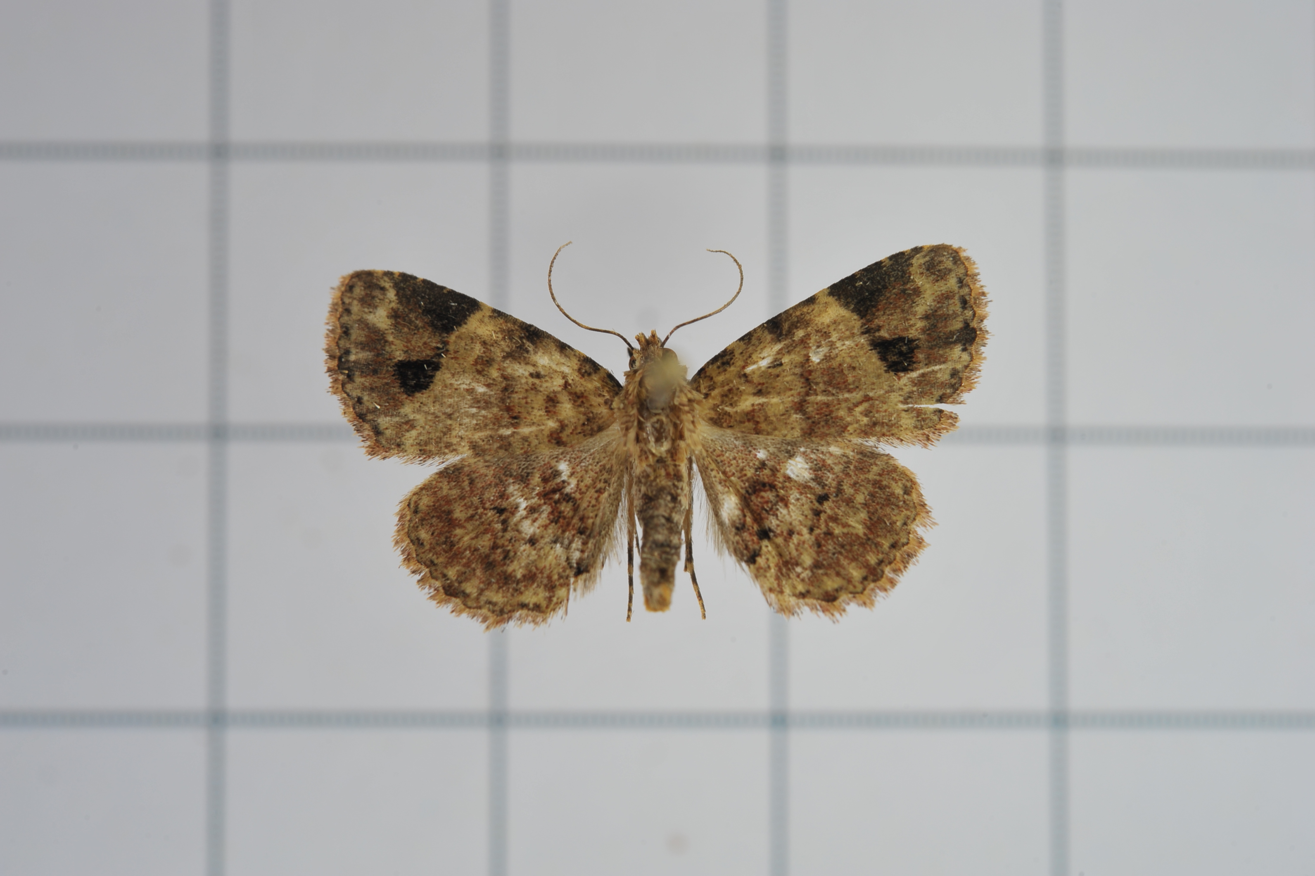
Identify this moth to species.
Panilla costipunctata
